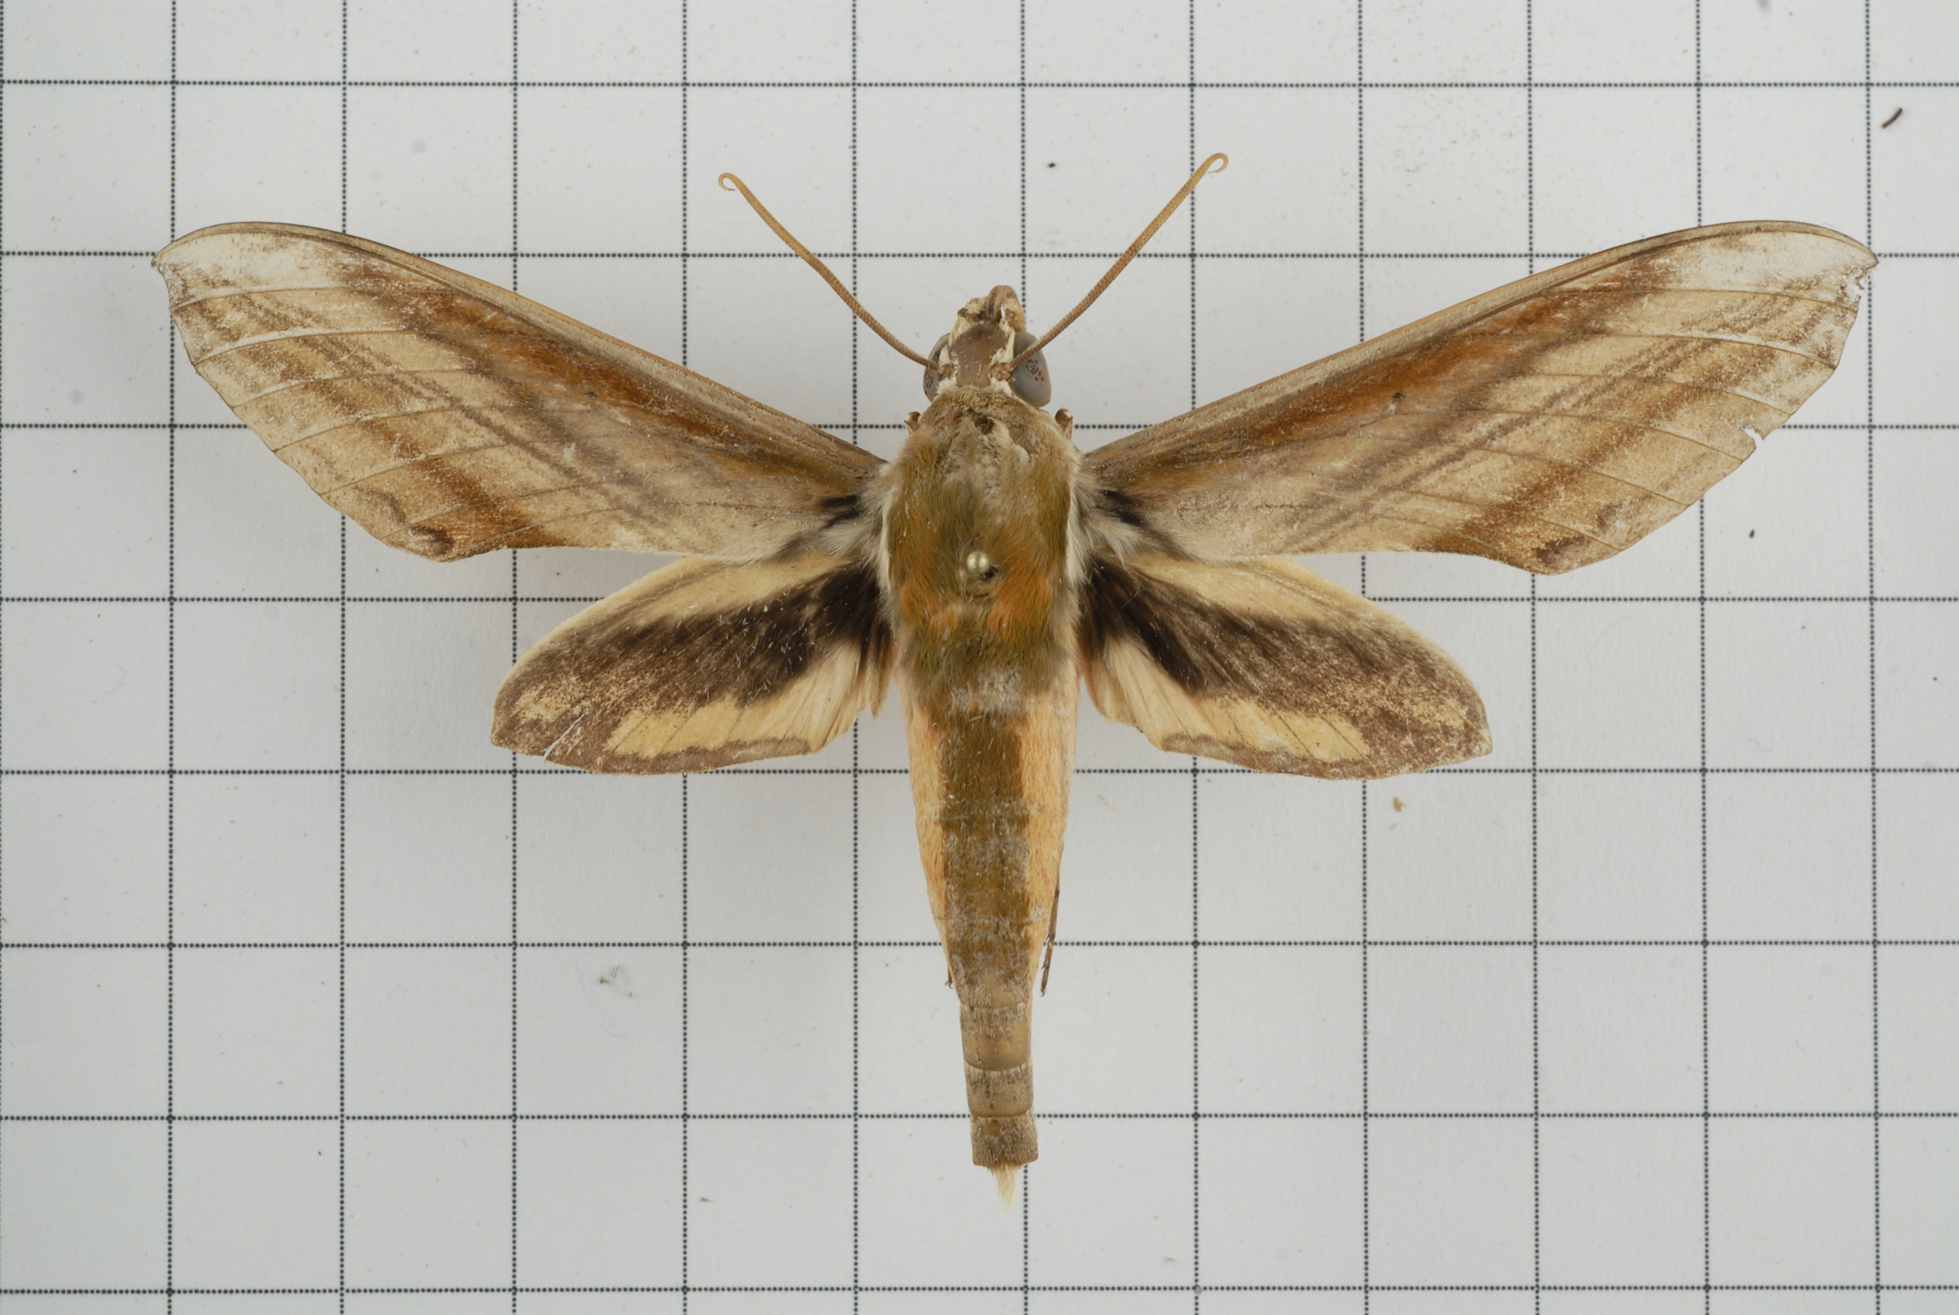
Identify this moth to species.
Theretra nessus nessus
